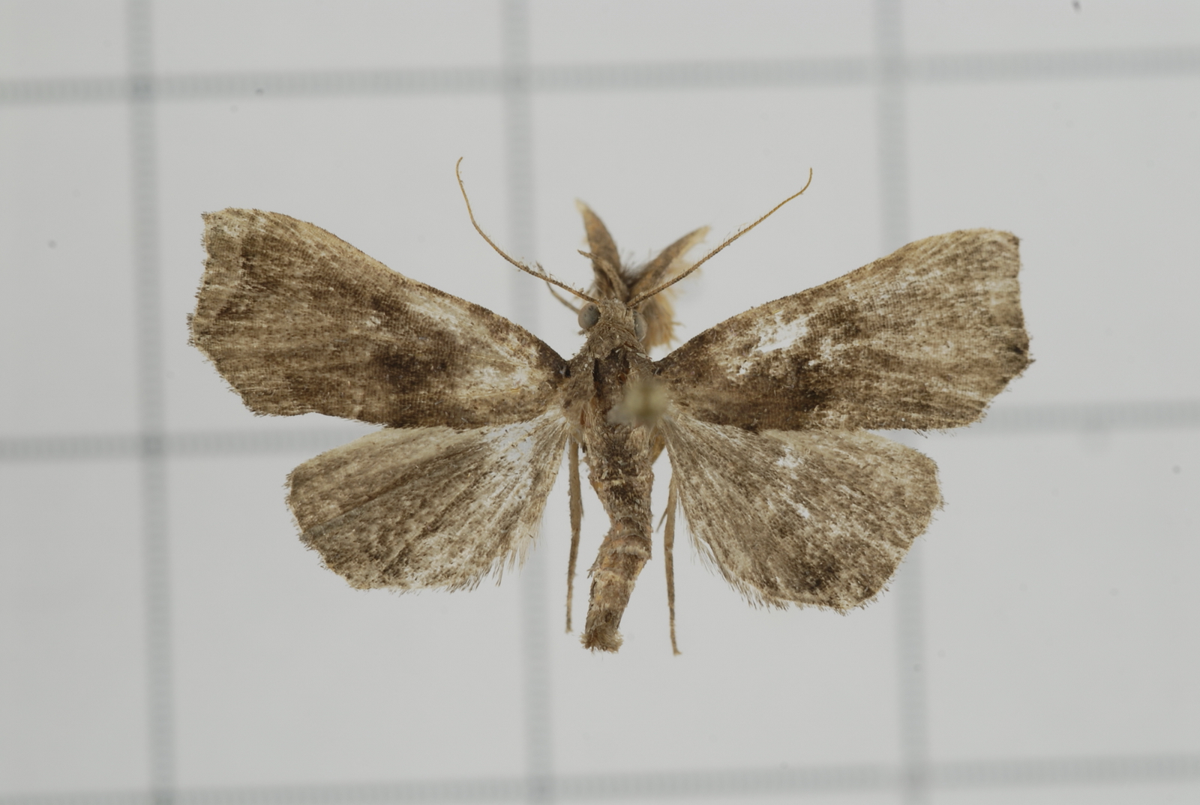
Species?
Hipoepa biasalis
